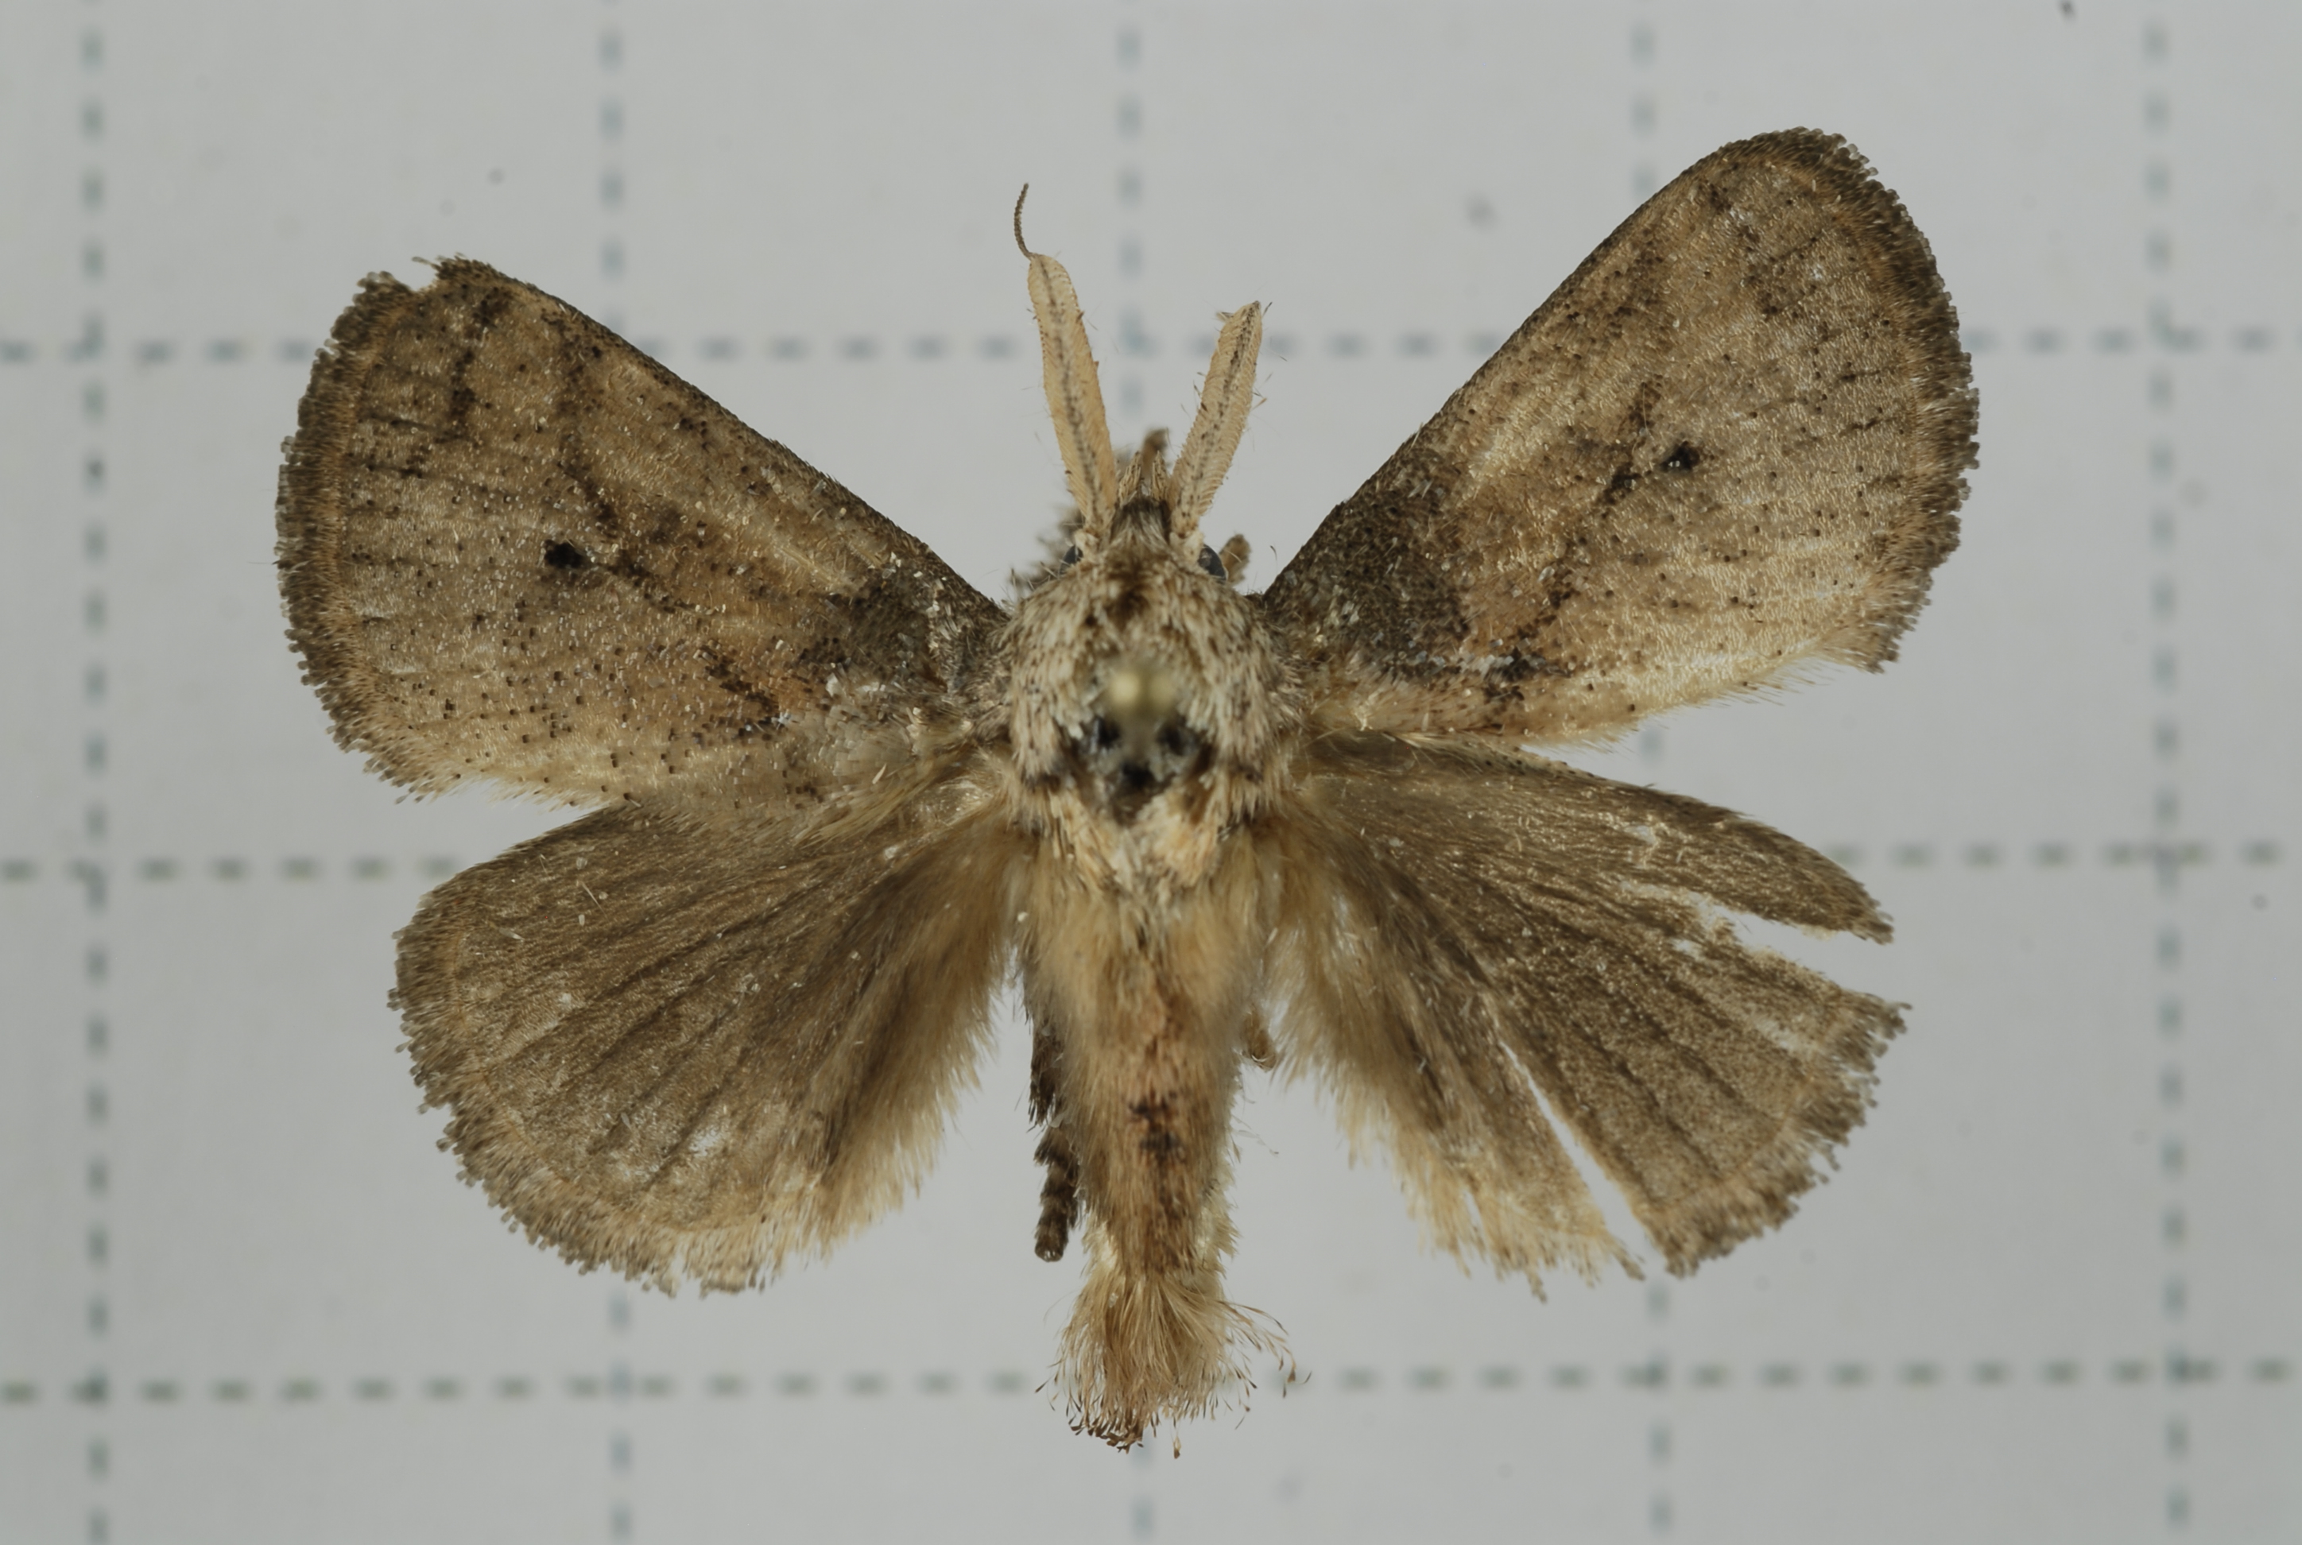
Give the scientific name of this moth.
Susica sinensis
